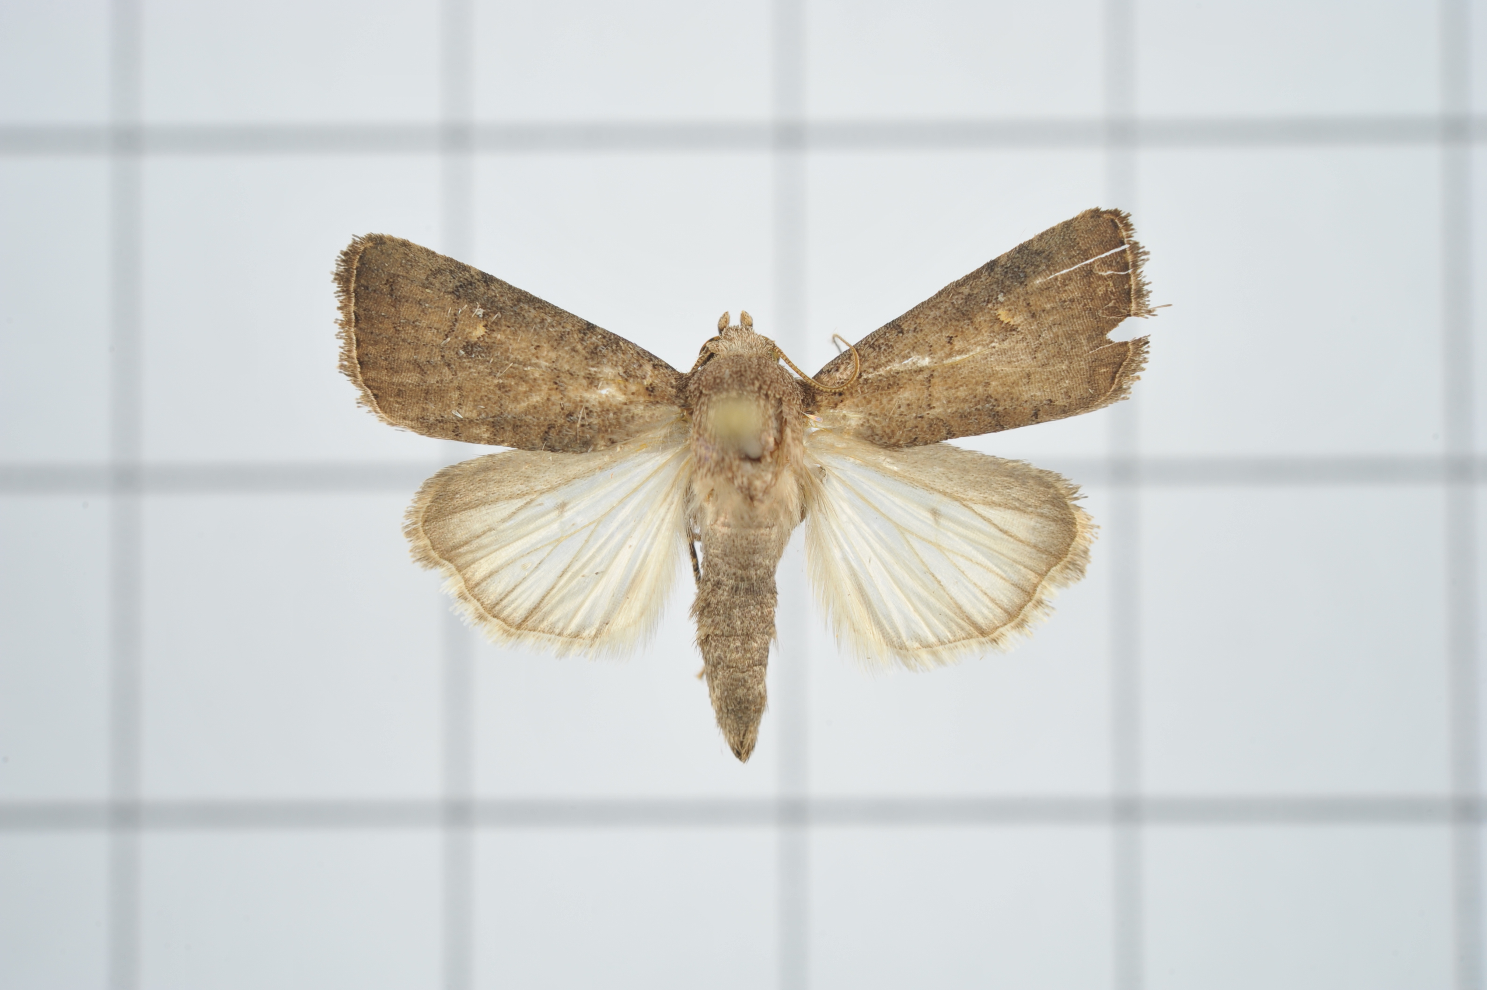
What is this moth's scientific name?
Proxenus stellata
